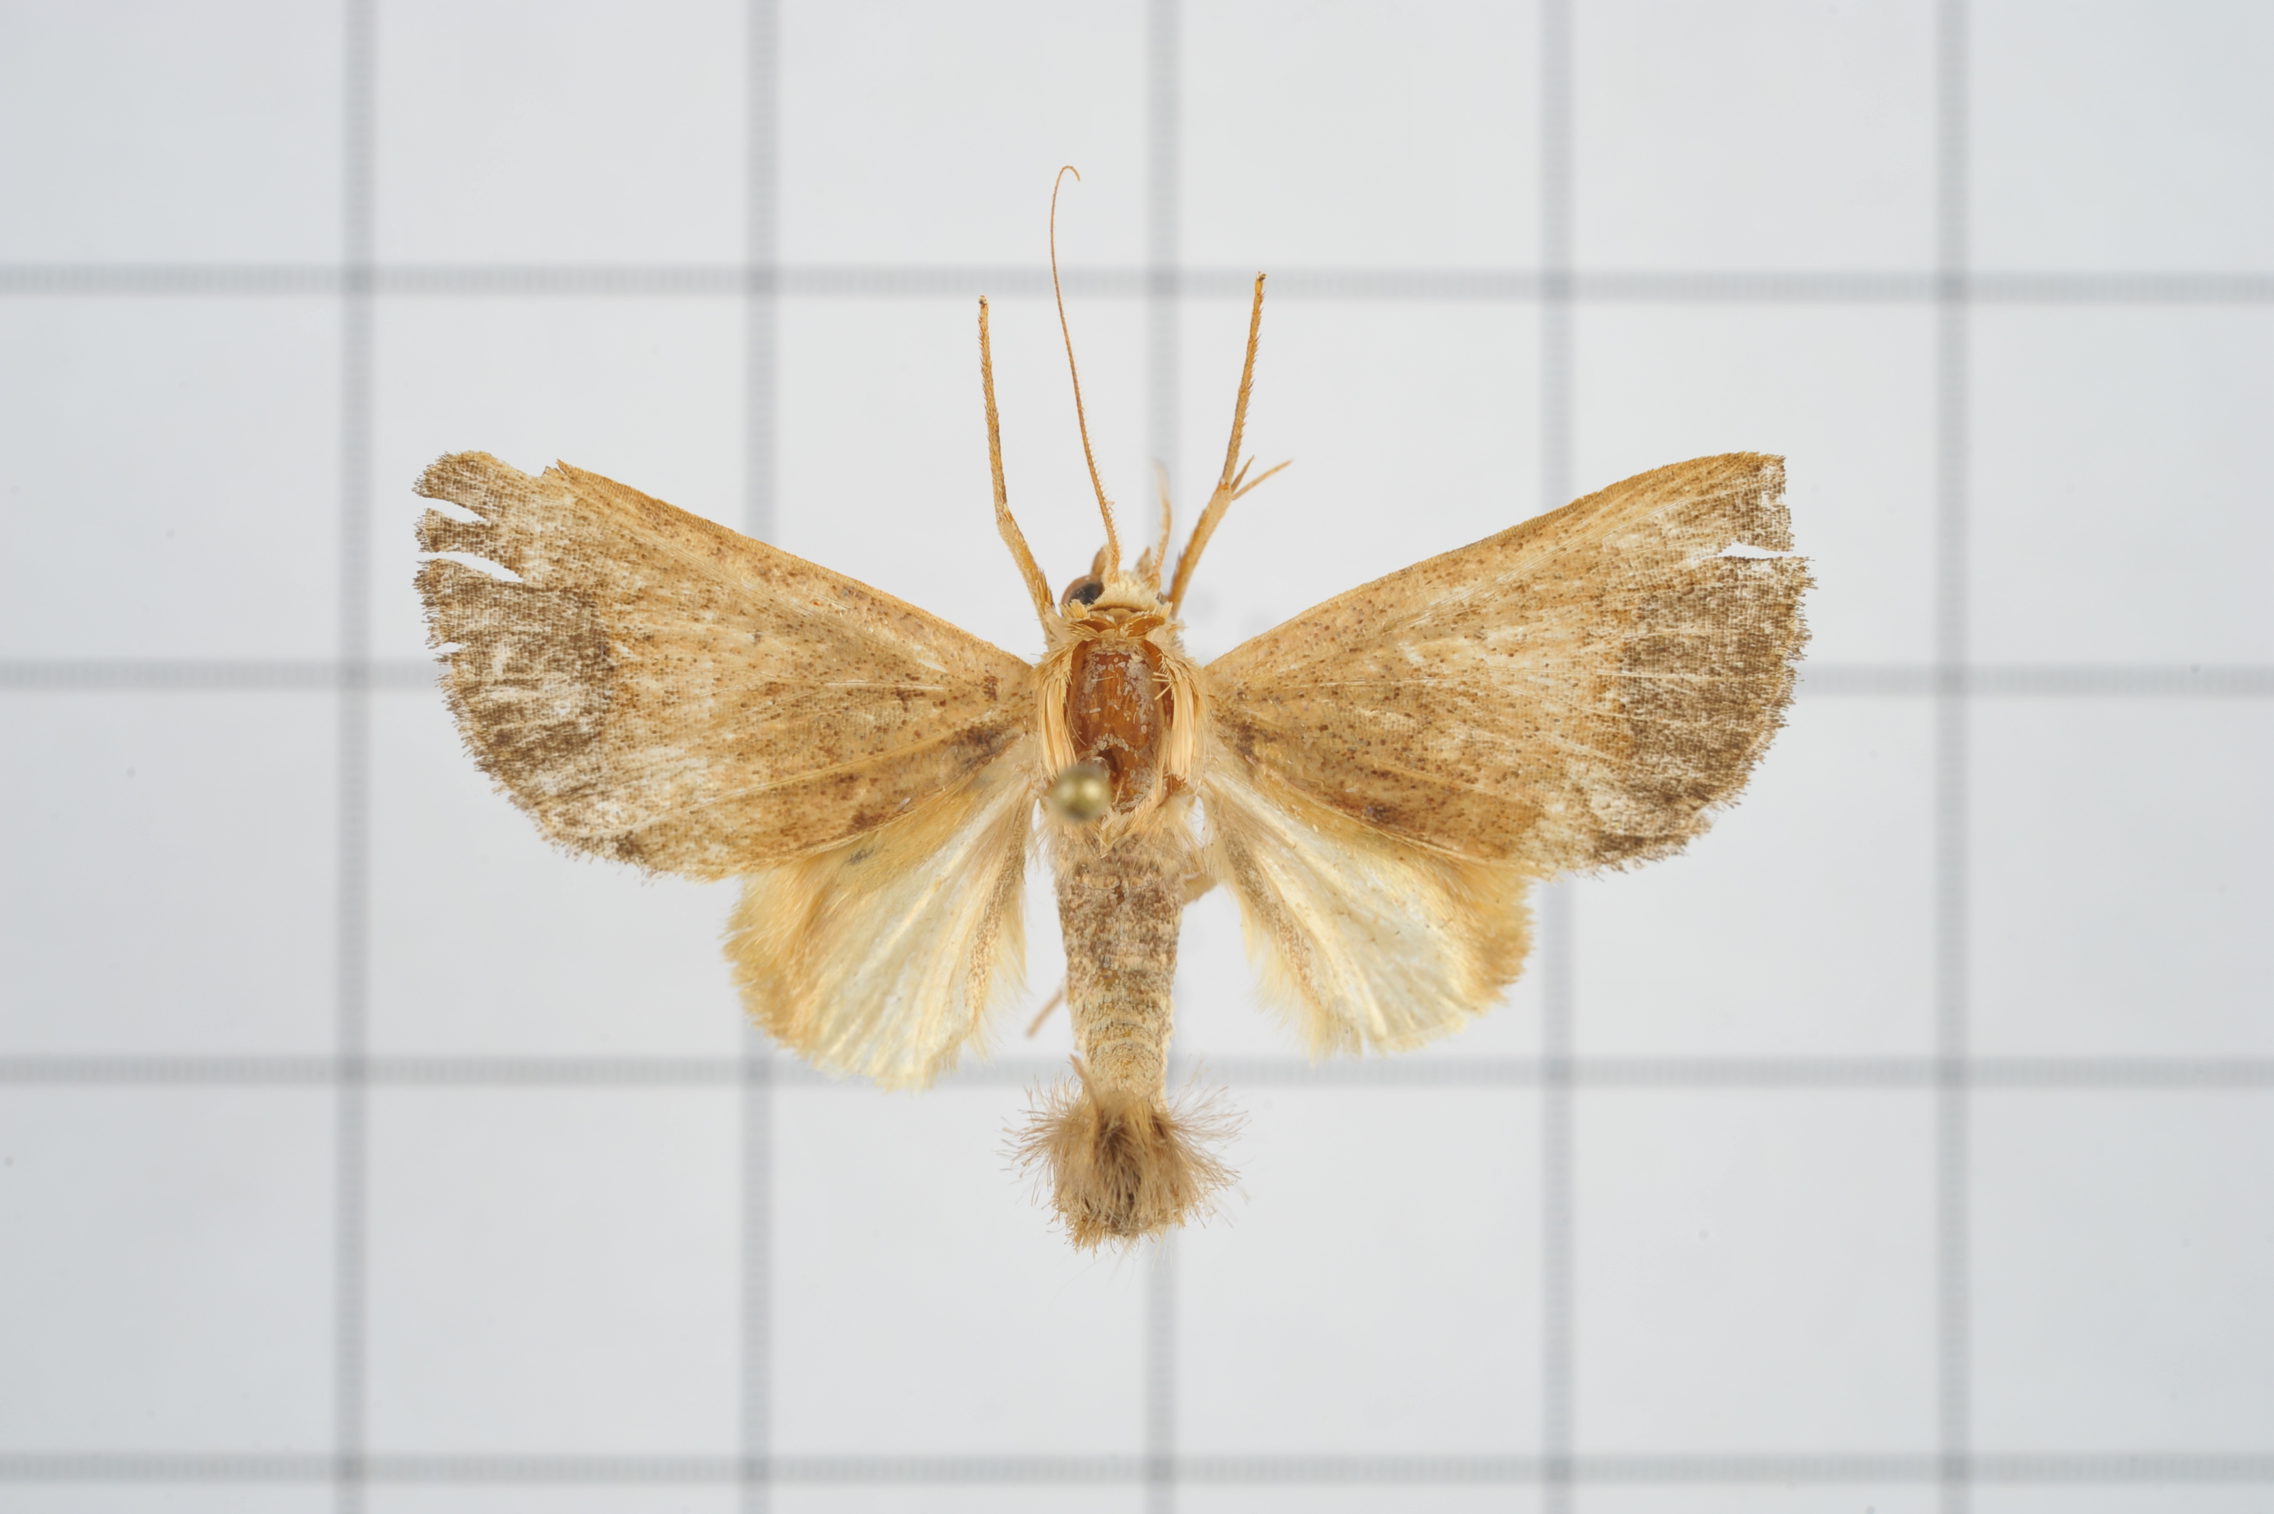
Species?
Bocula diffisa
